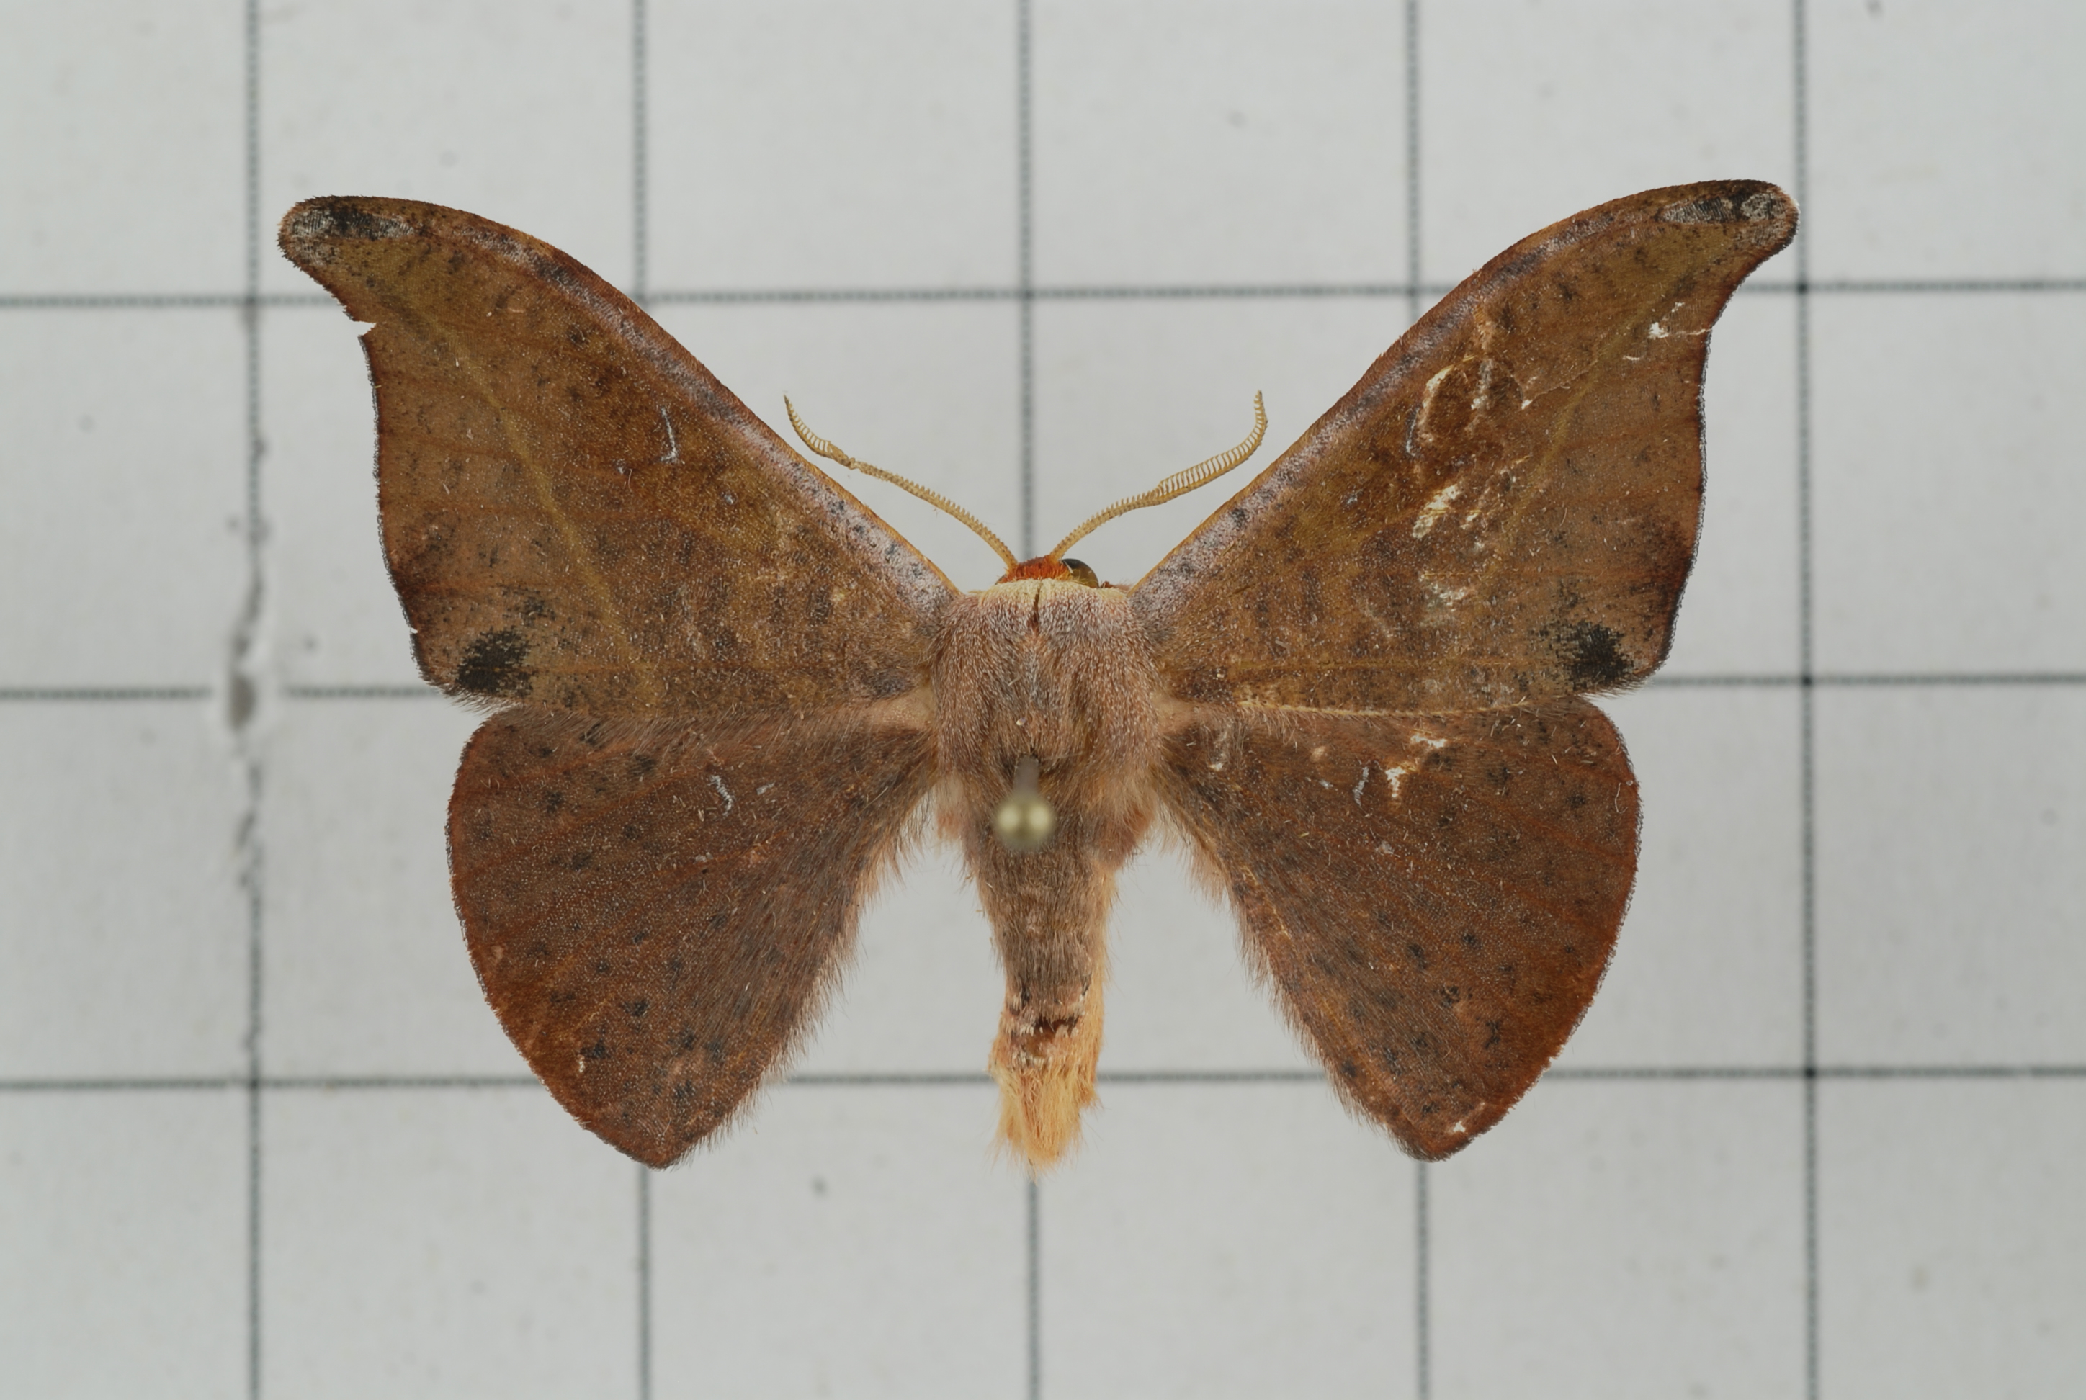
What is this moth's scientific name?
Oreta extensa
